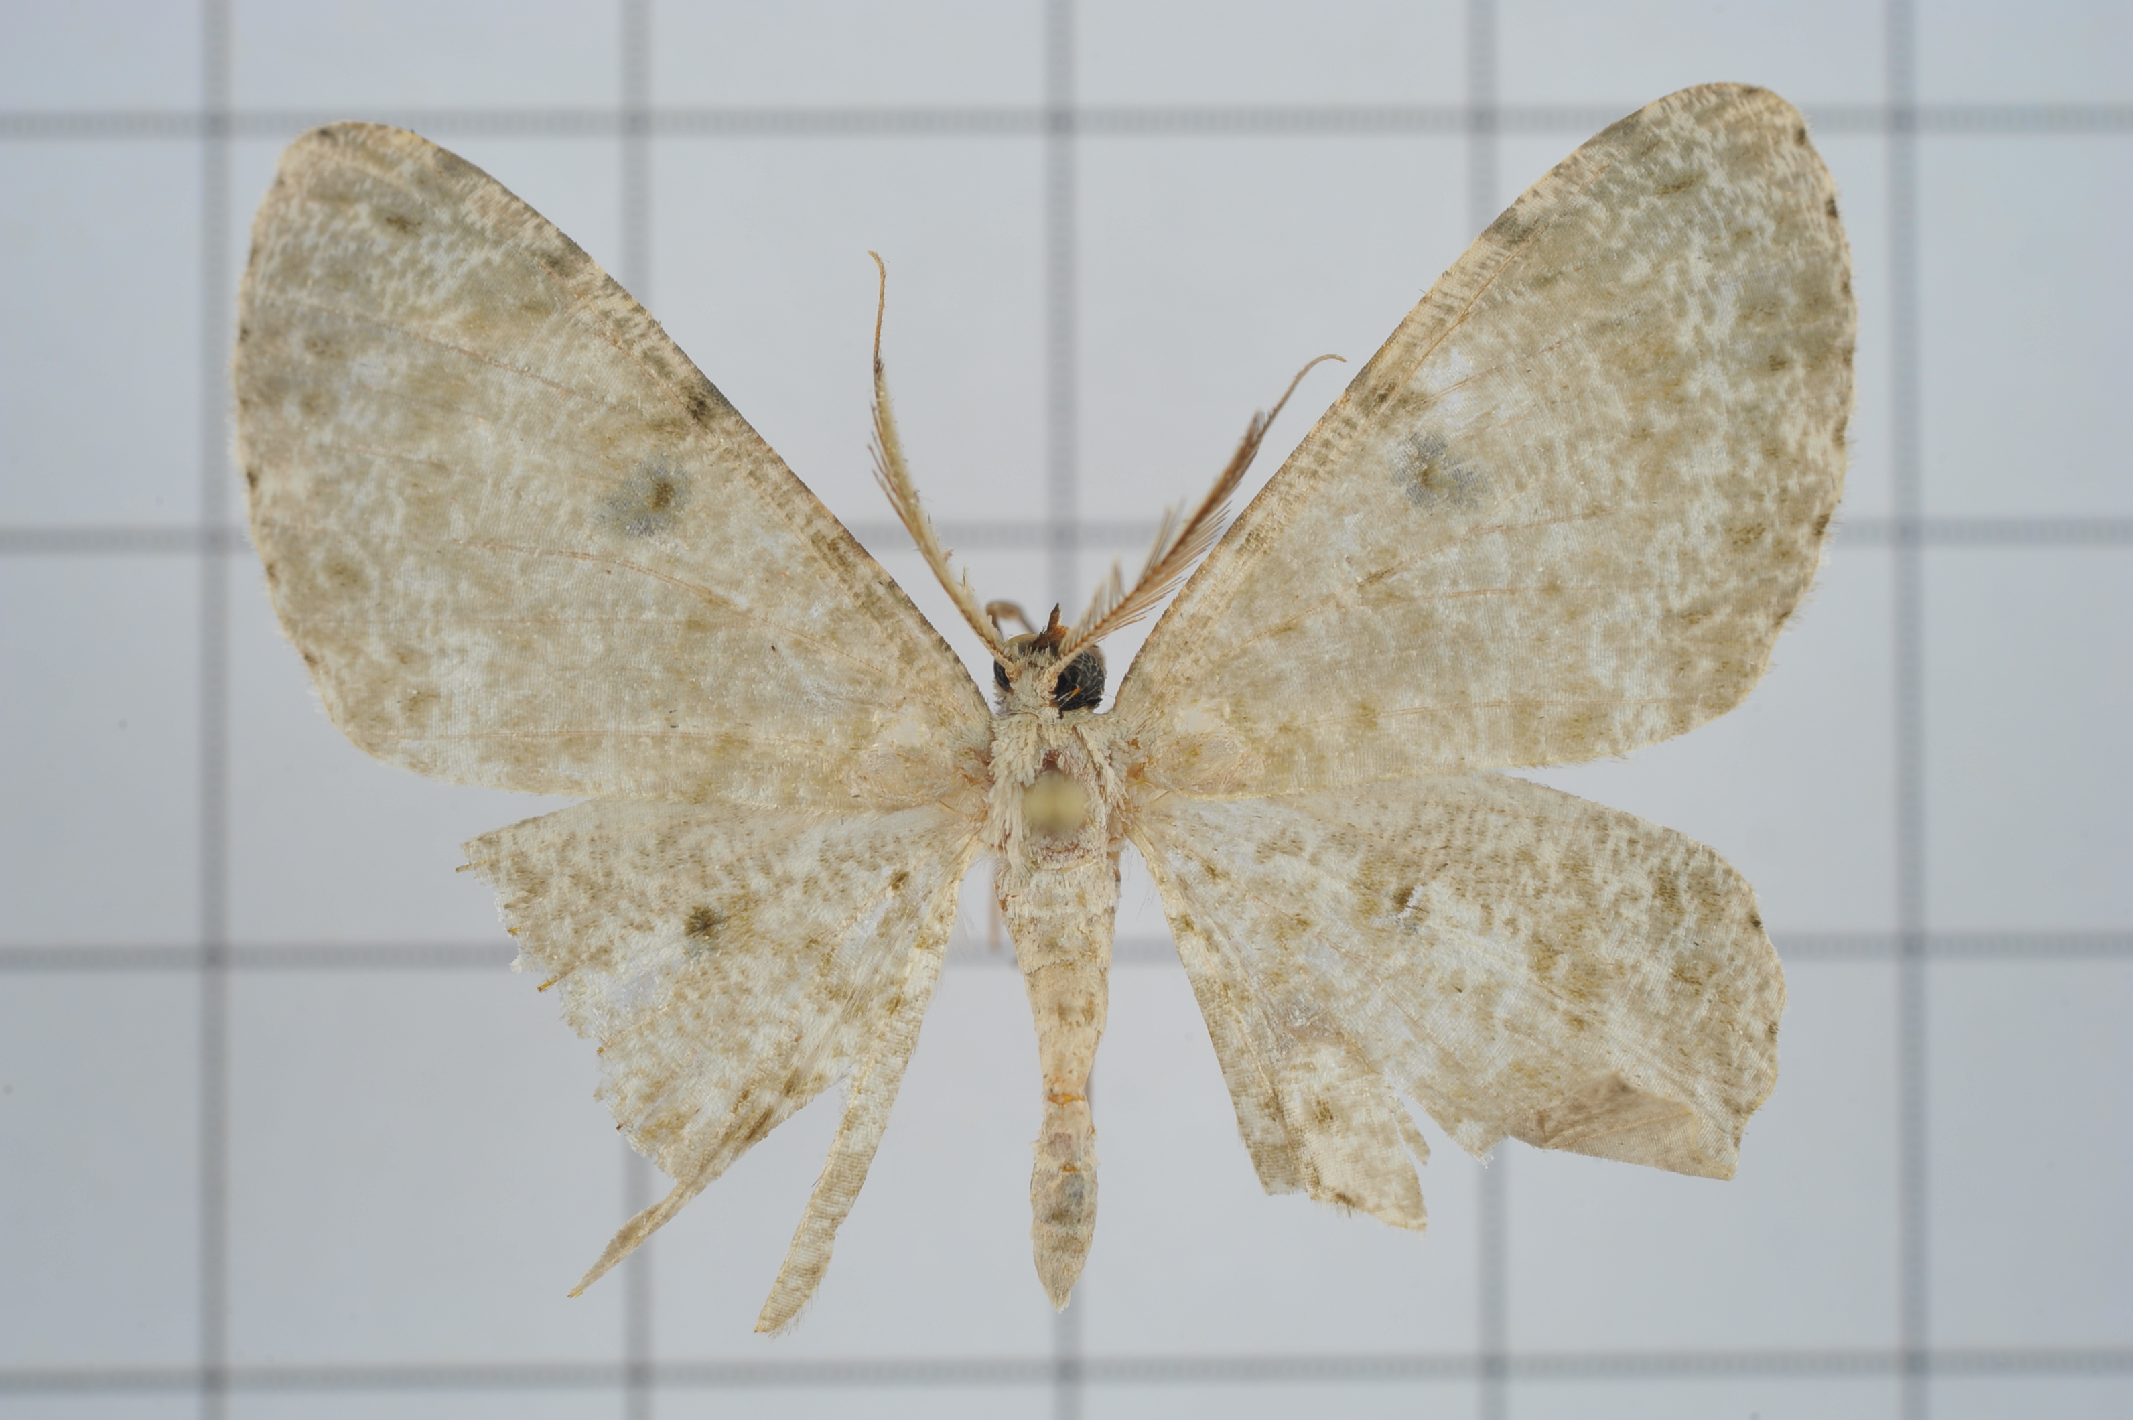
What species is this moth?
Catoria sublavaria
